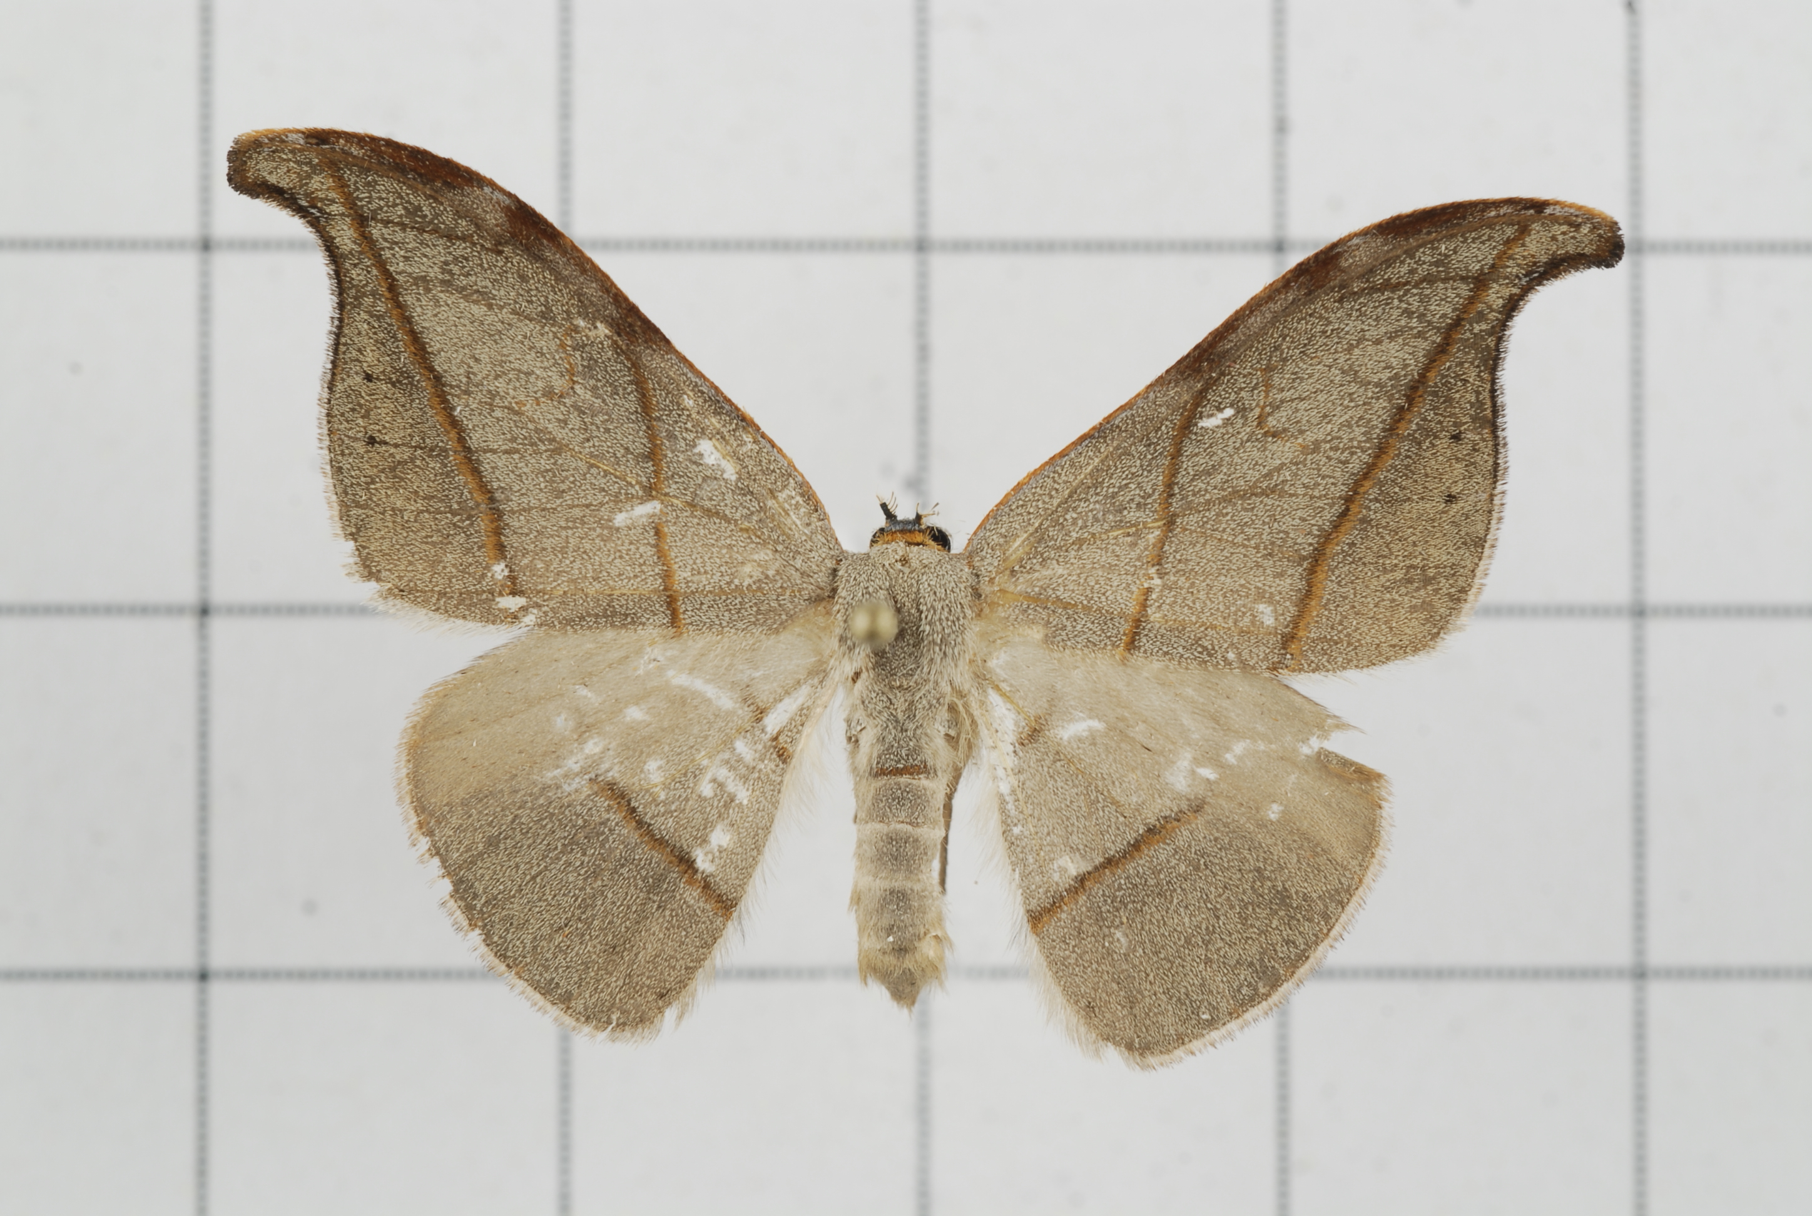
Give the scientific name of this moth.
Nordstromia semililacina
